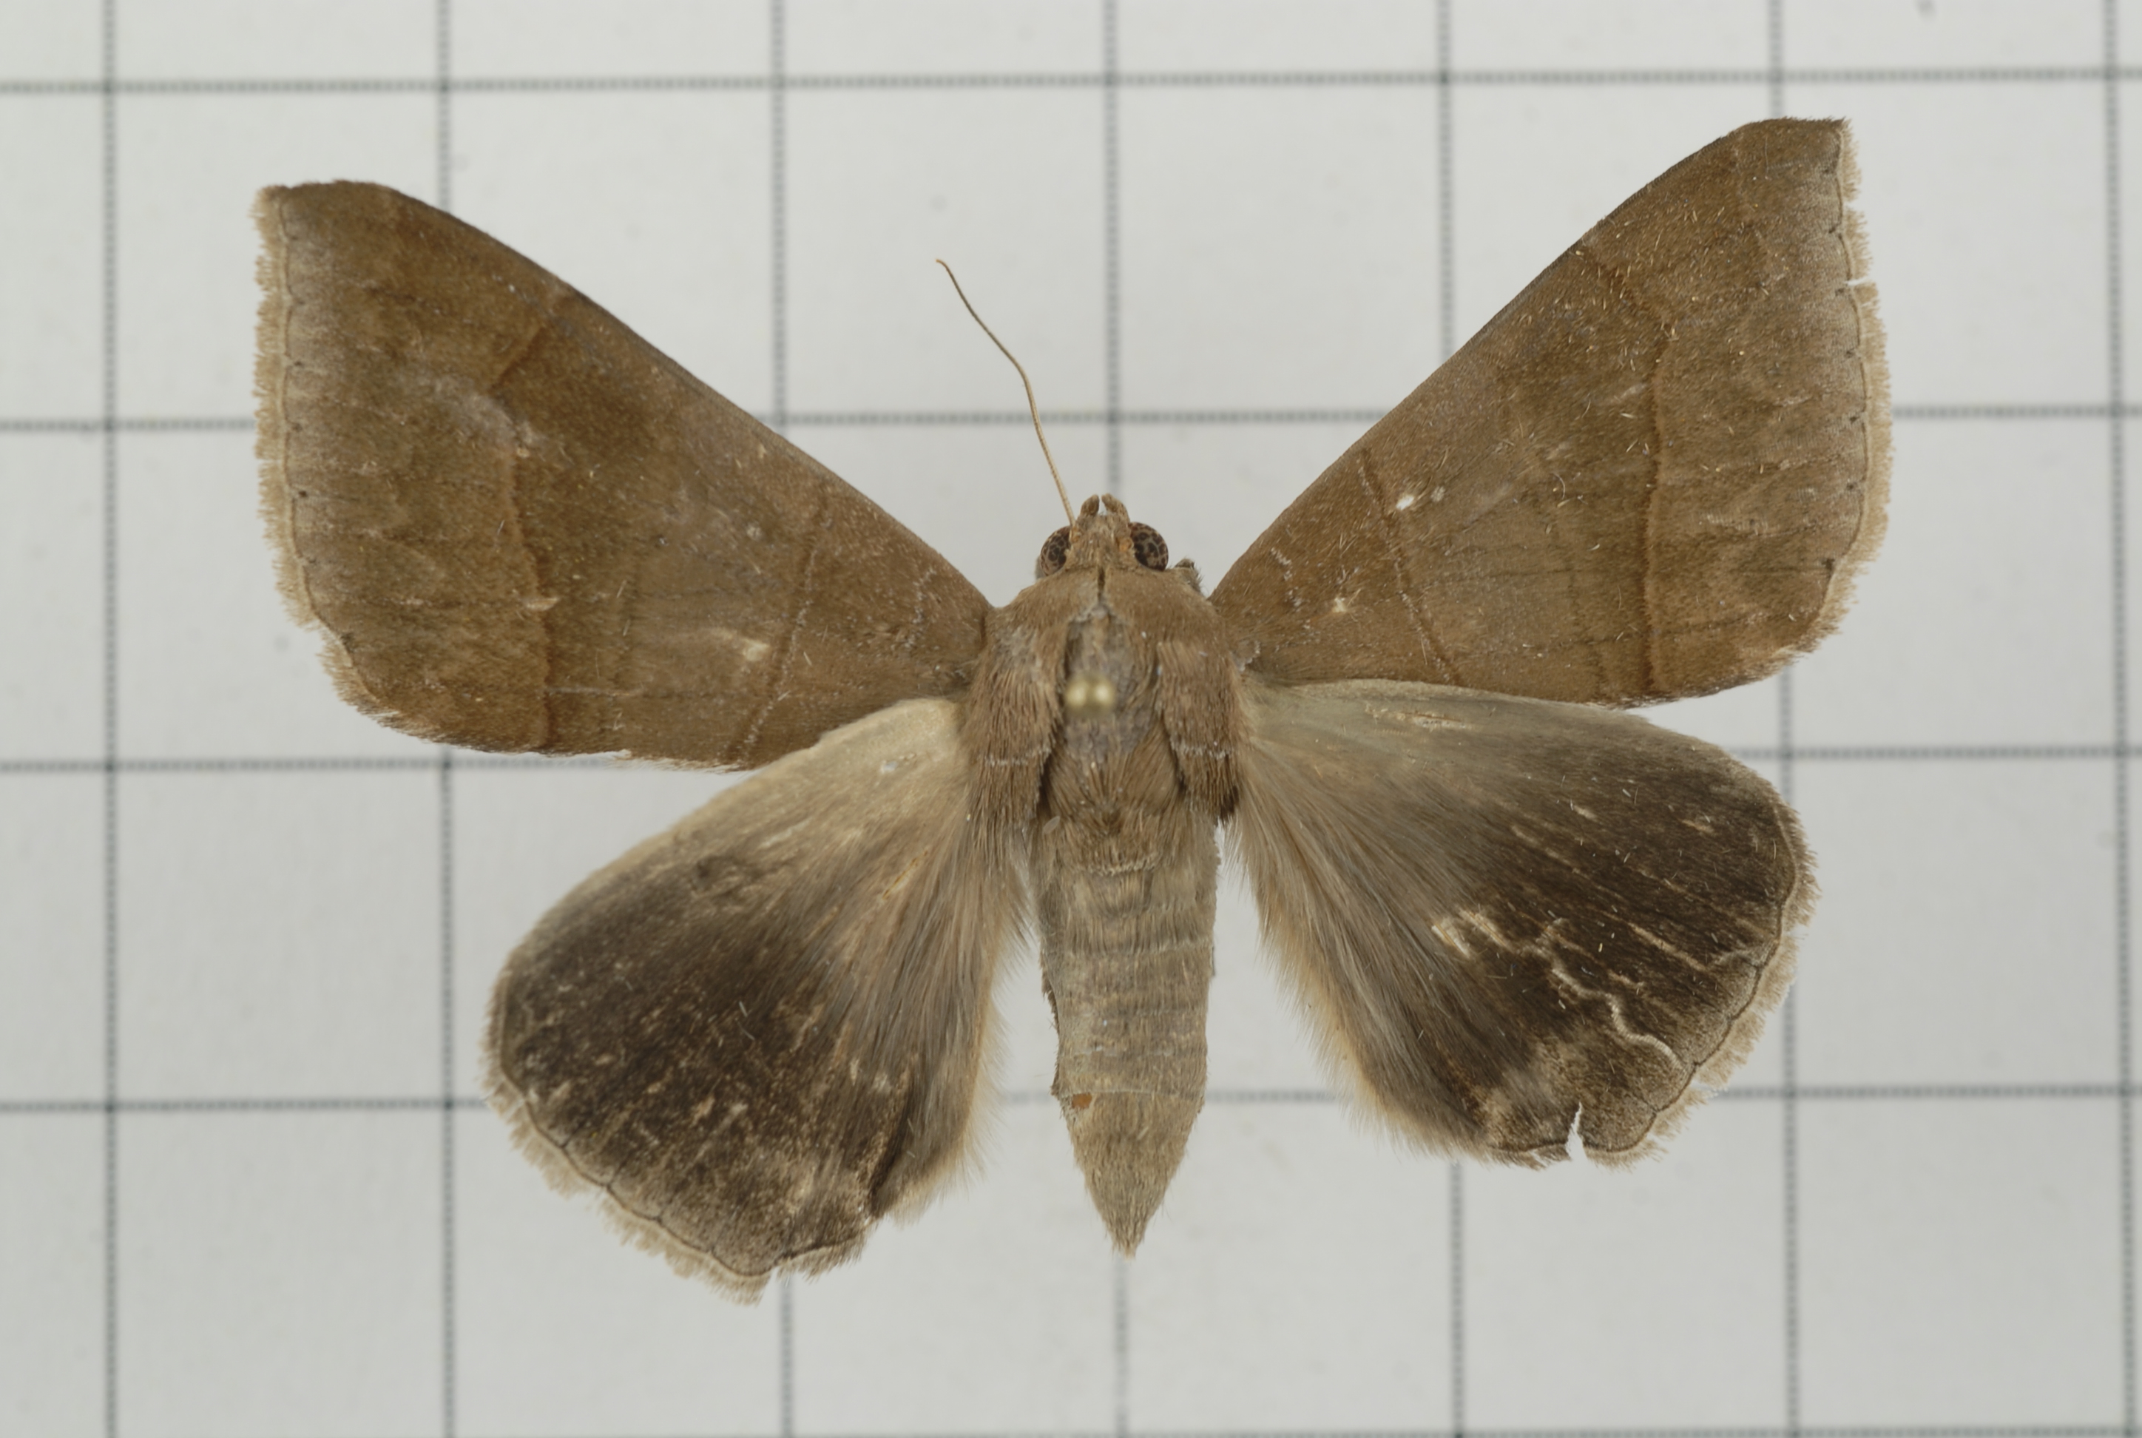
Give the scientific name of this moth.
Bastilla absentimacula
